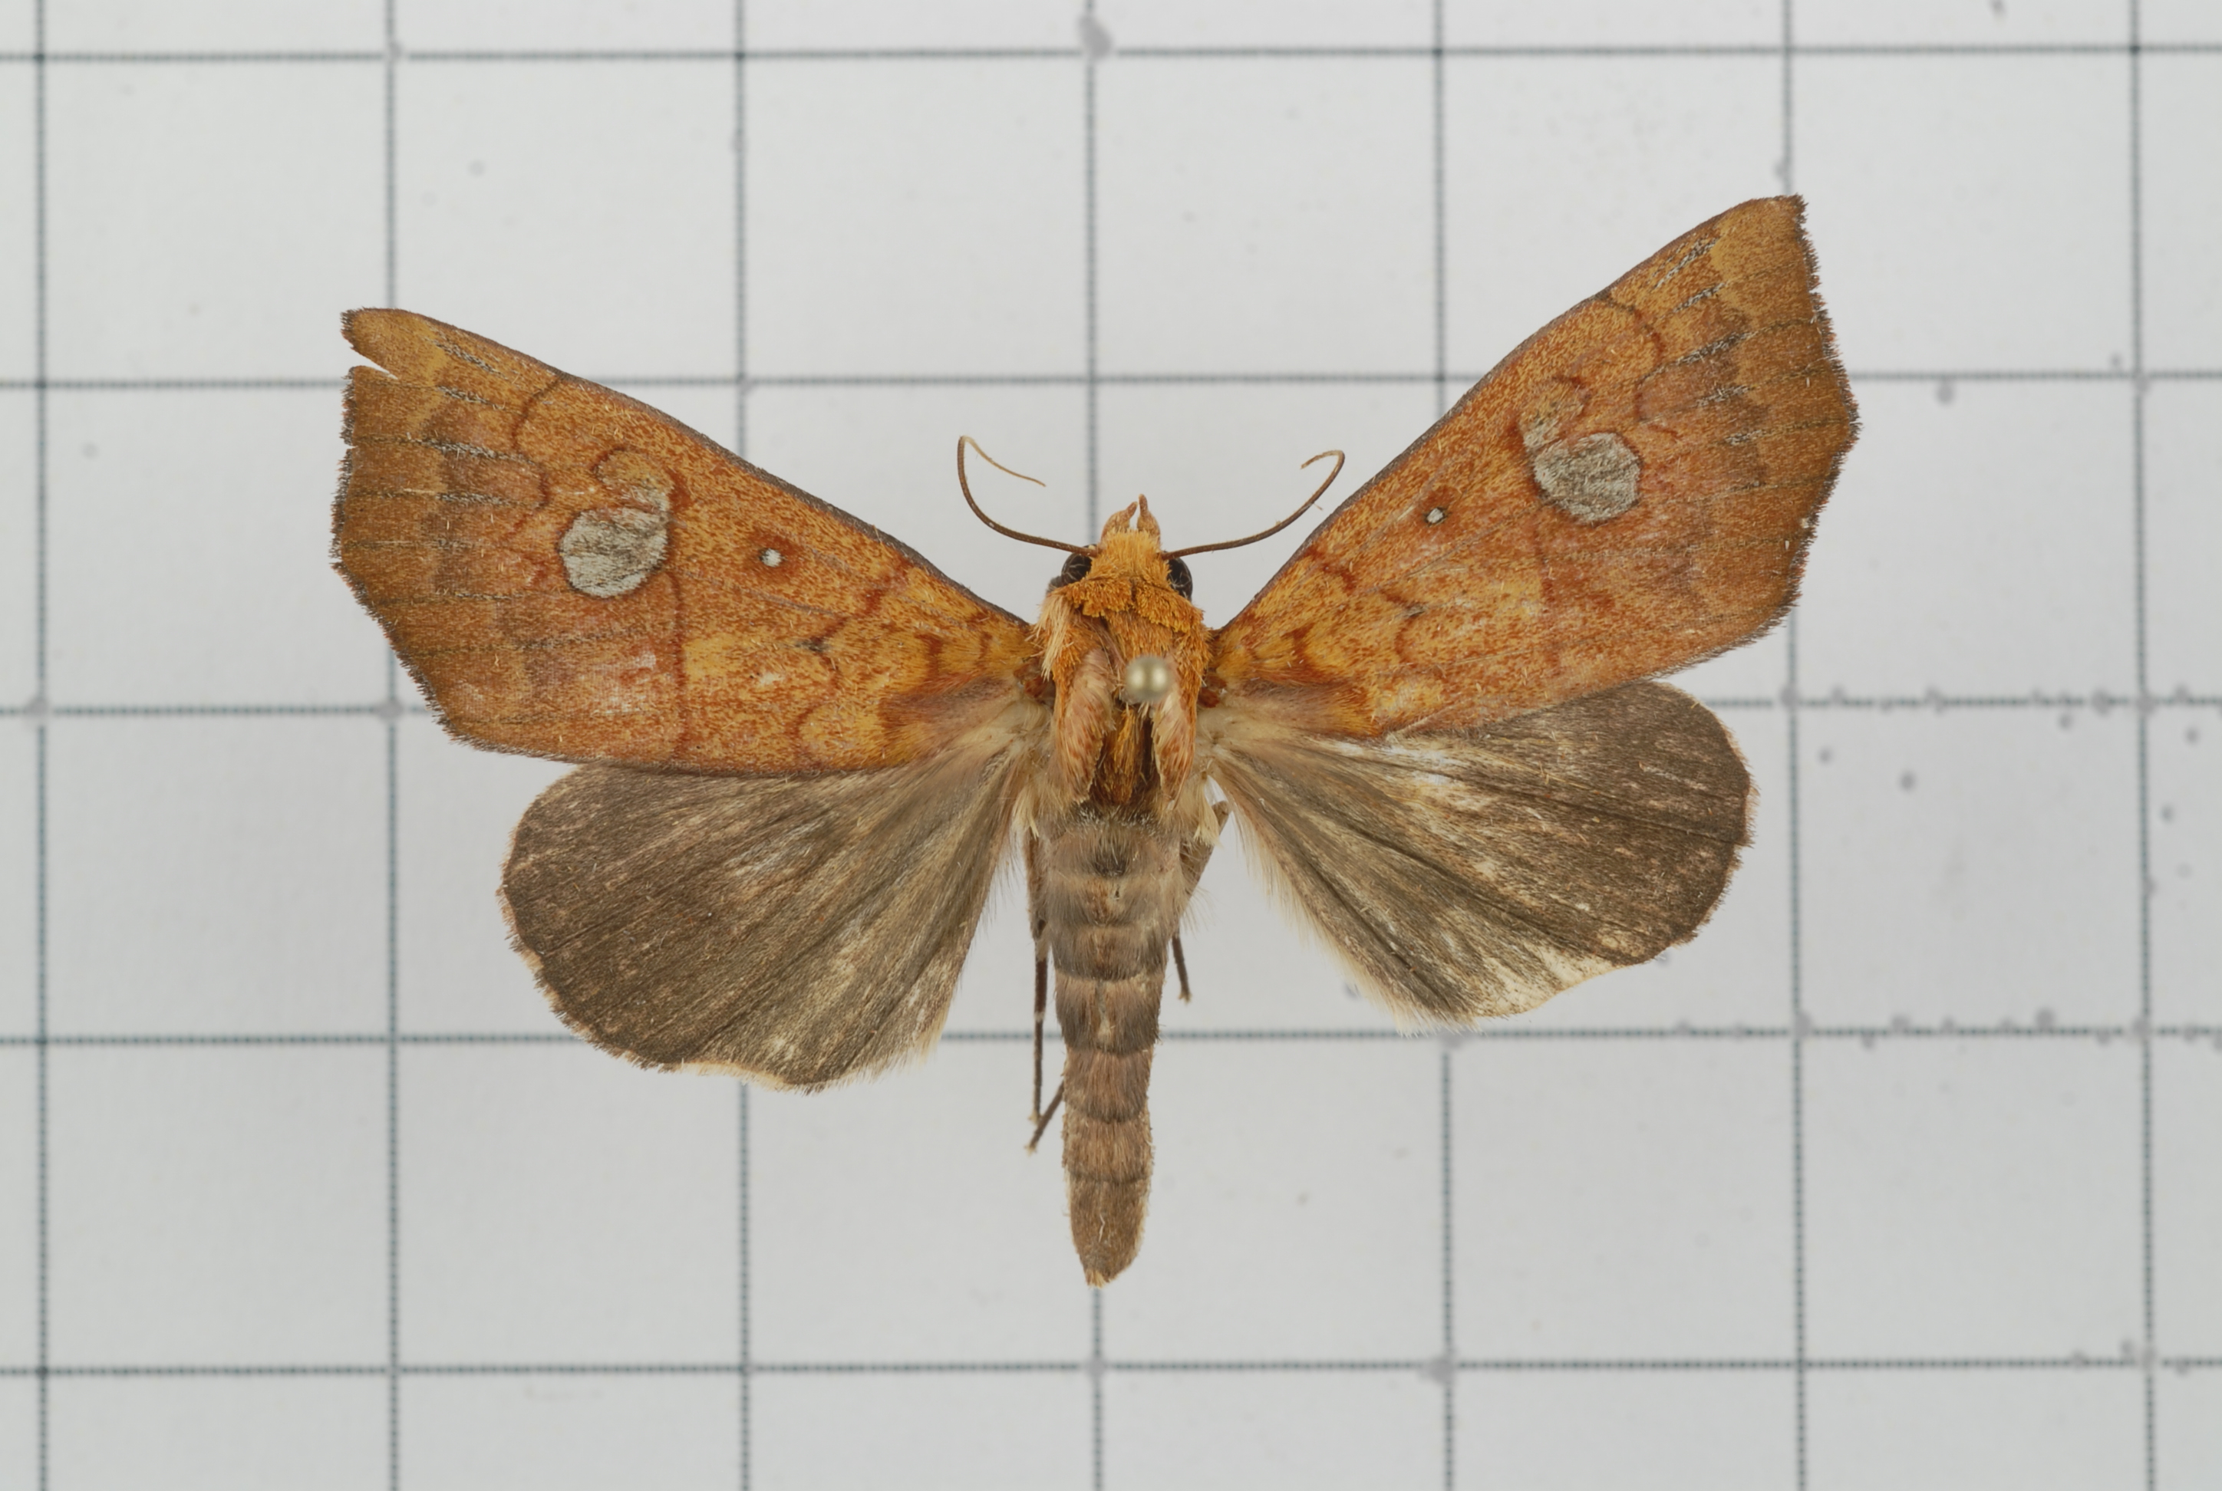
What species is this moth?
Rusicada combinans
